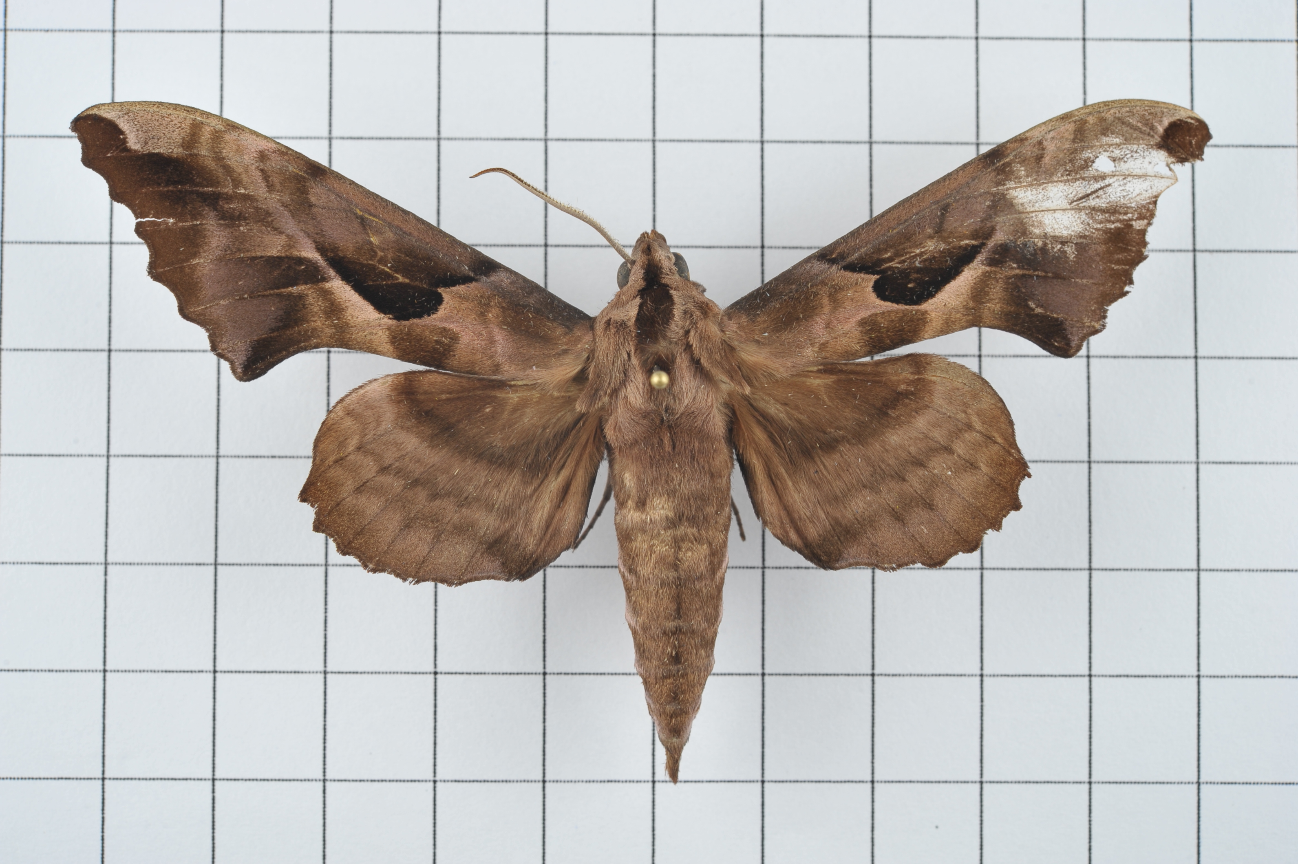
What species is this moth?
Phyllosphingia dissimilis dissimilis
